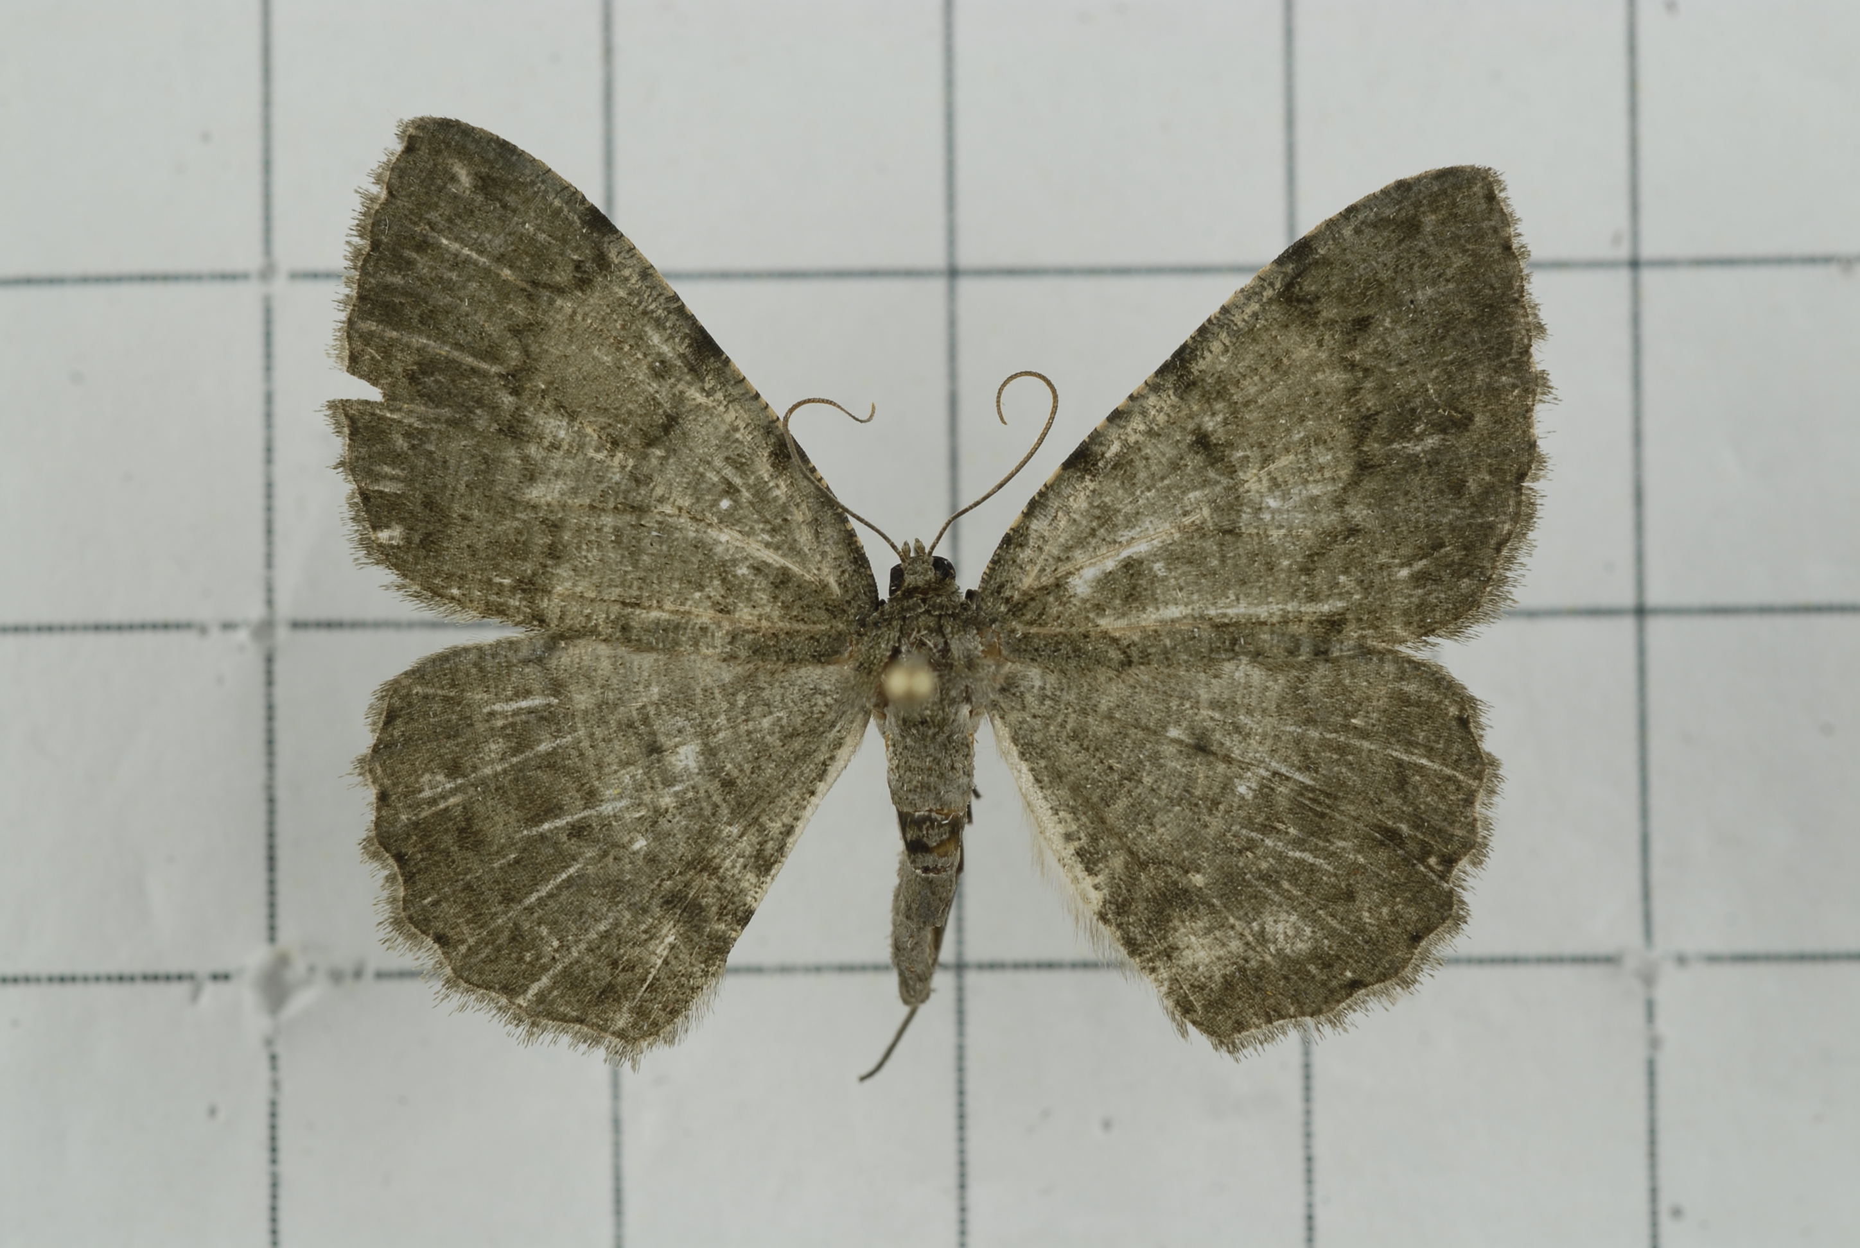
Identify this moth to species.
Gnophos delitescens
